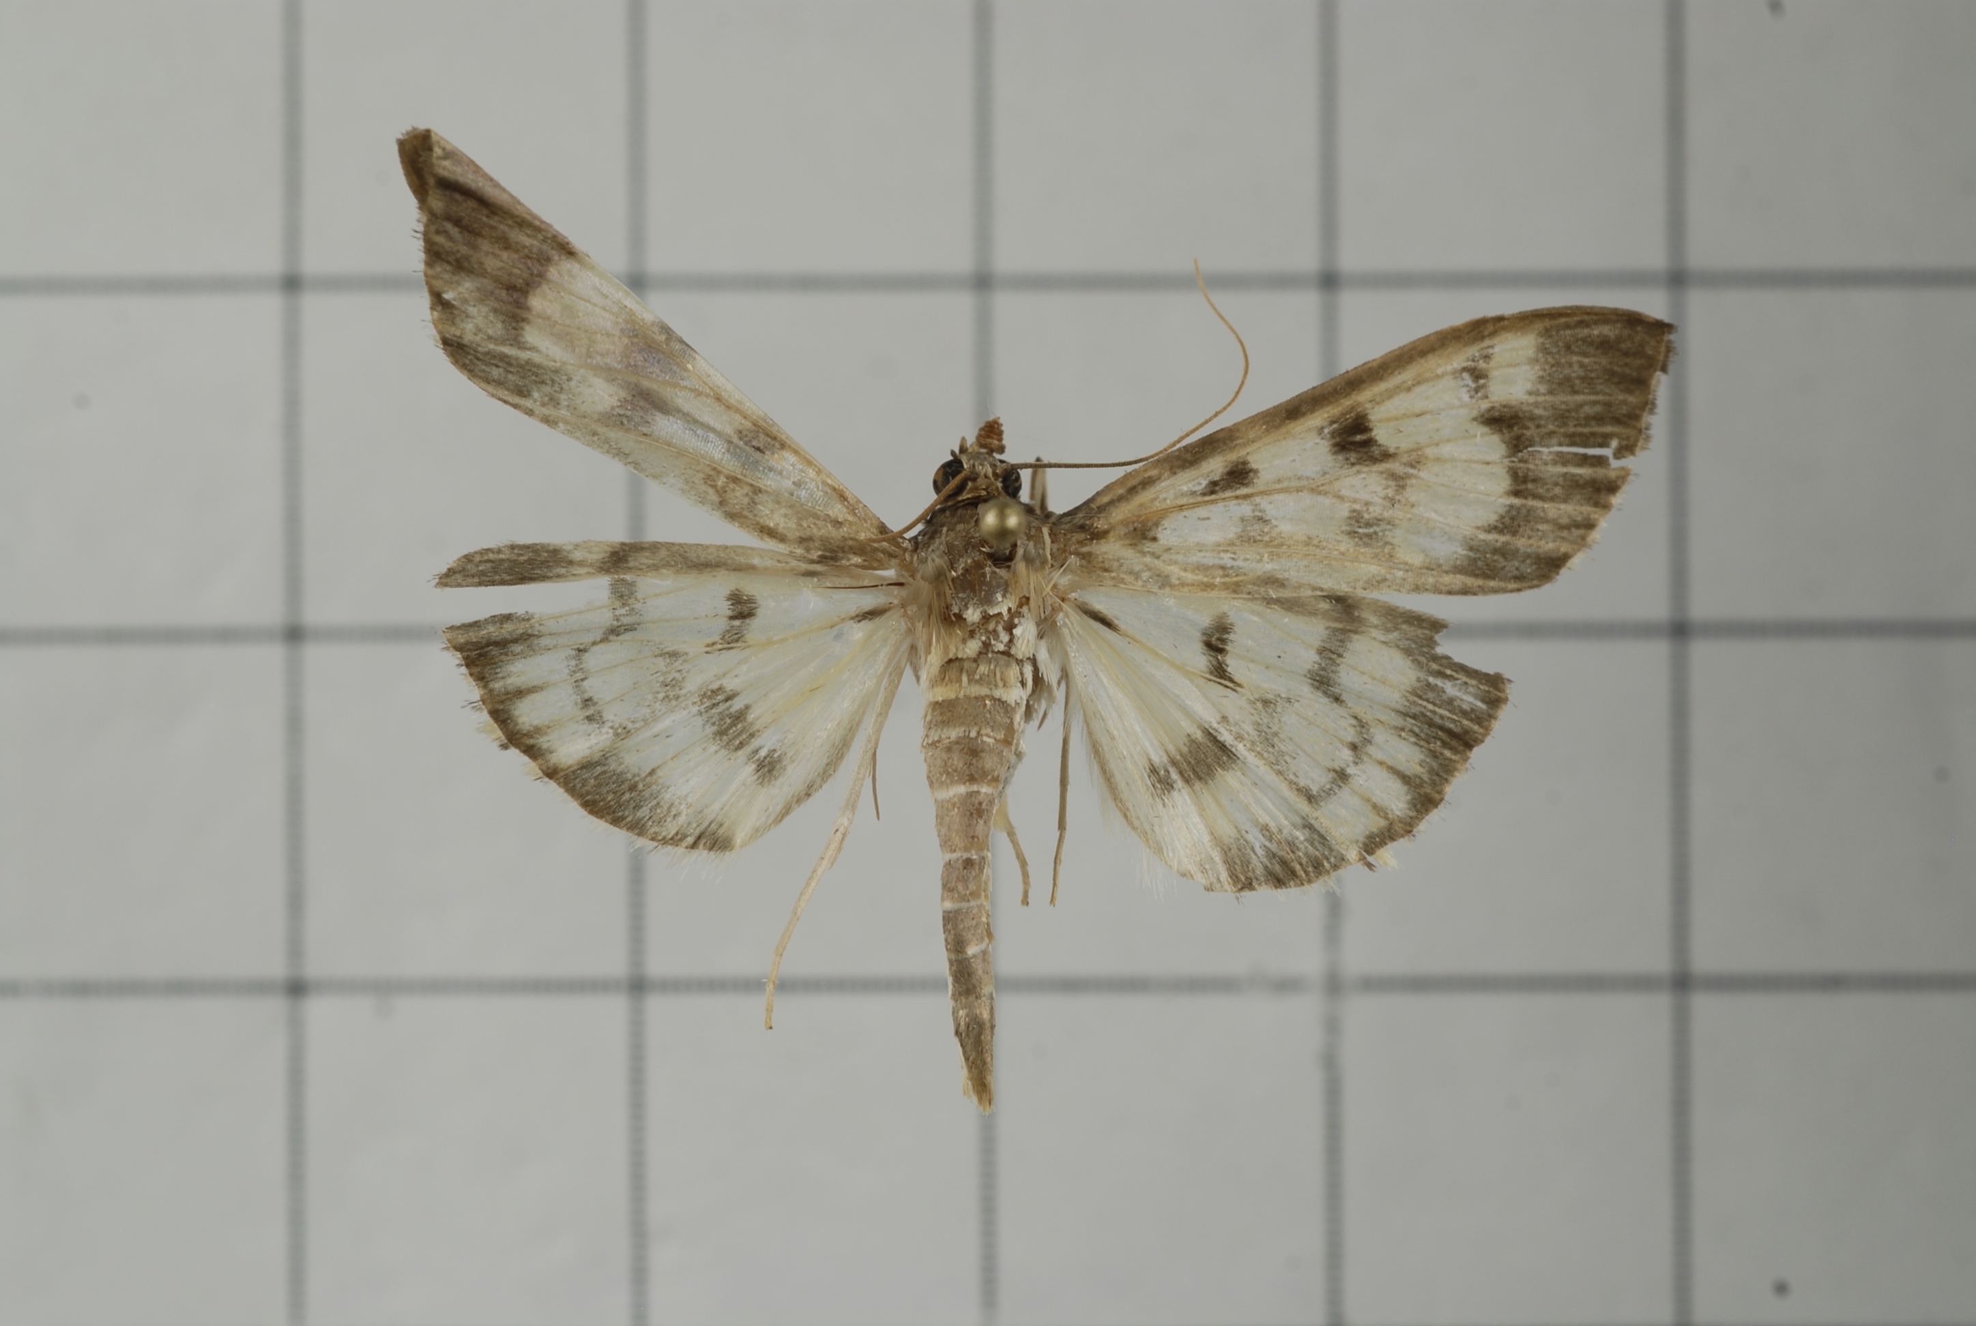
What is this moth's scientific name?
Syllepte taiwanalis
